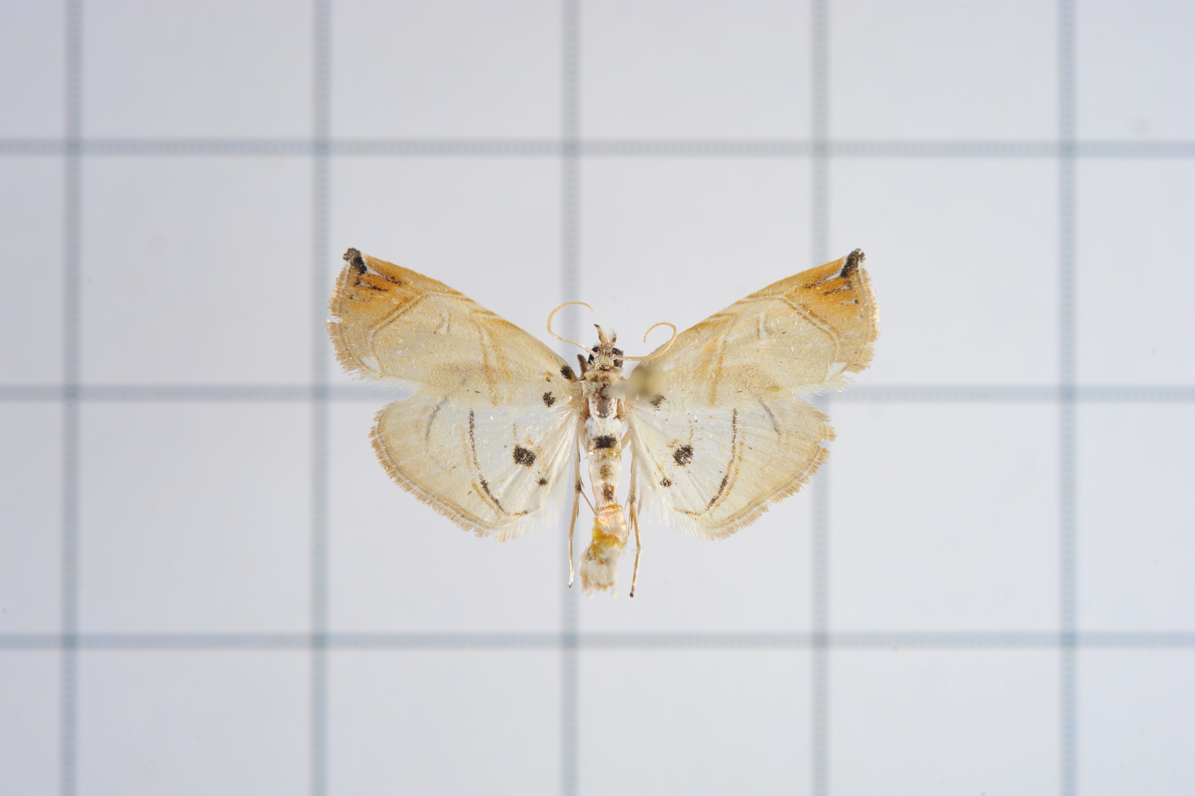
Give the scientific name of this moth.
Hendecasis hampsoni
